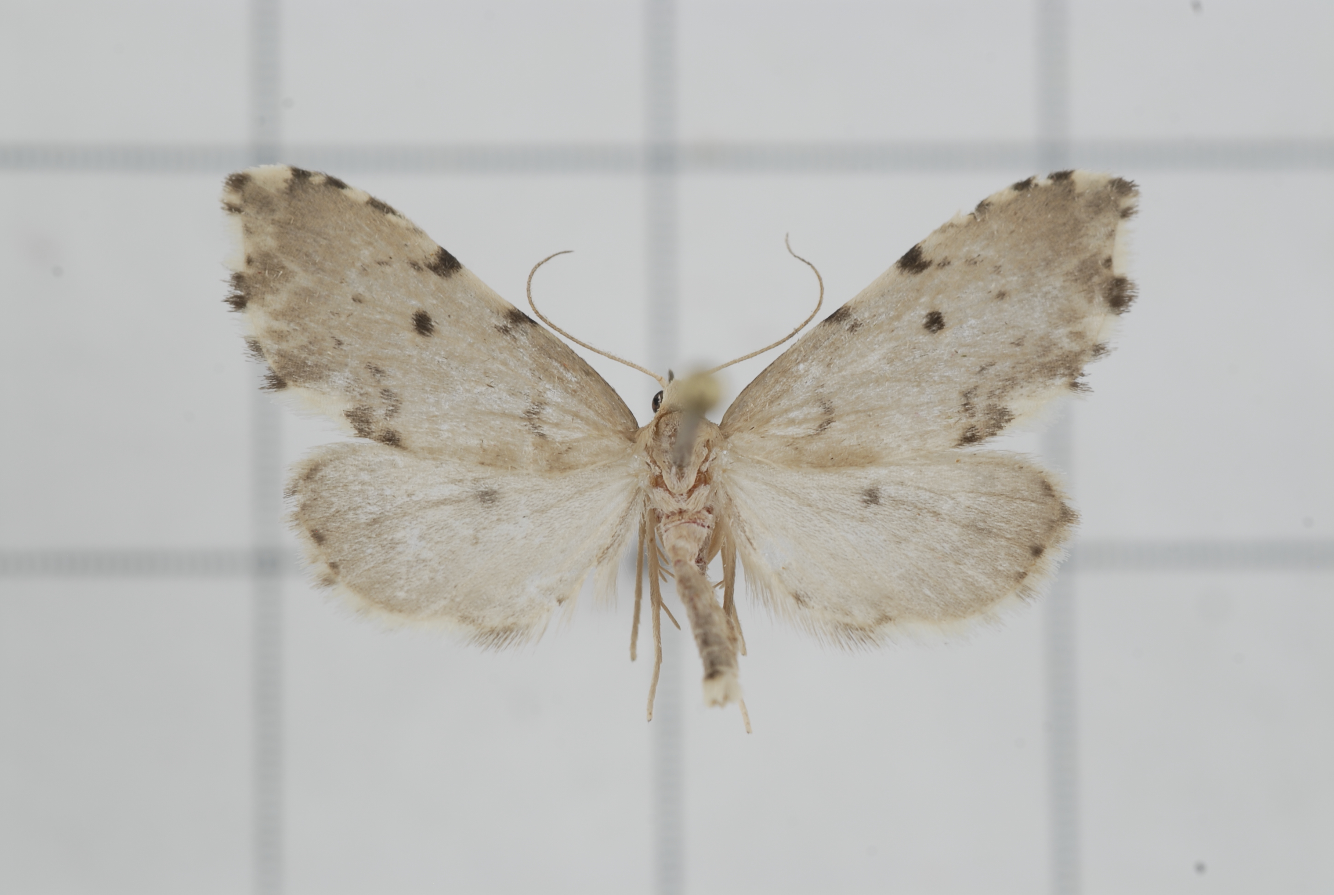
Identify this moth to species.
Metaemene hampsoni
